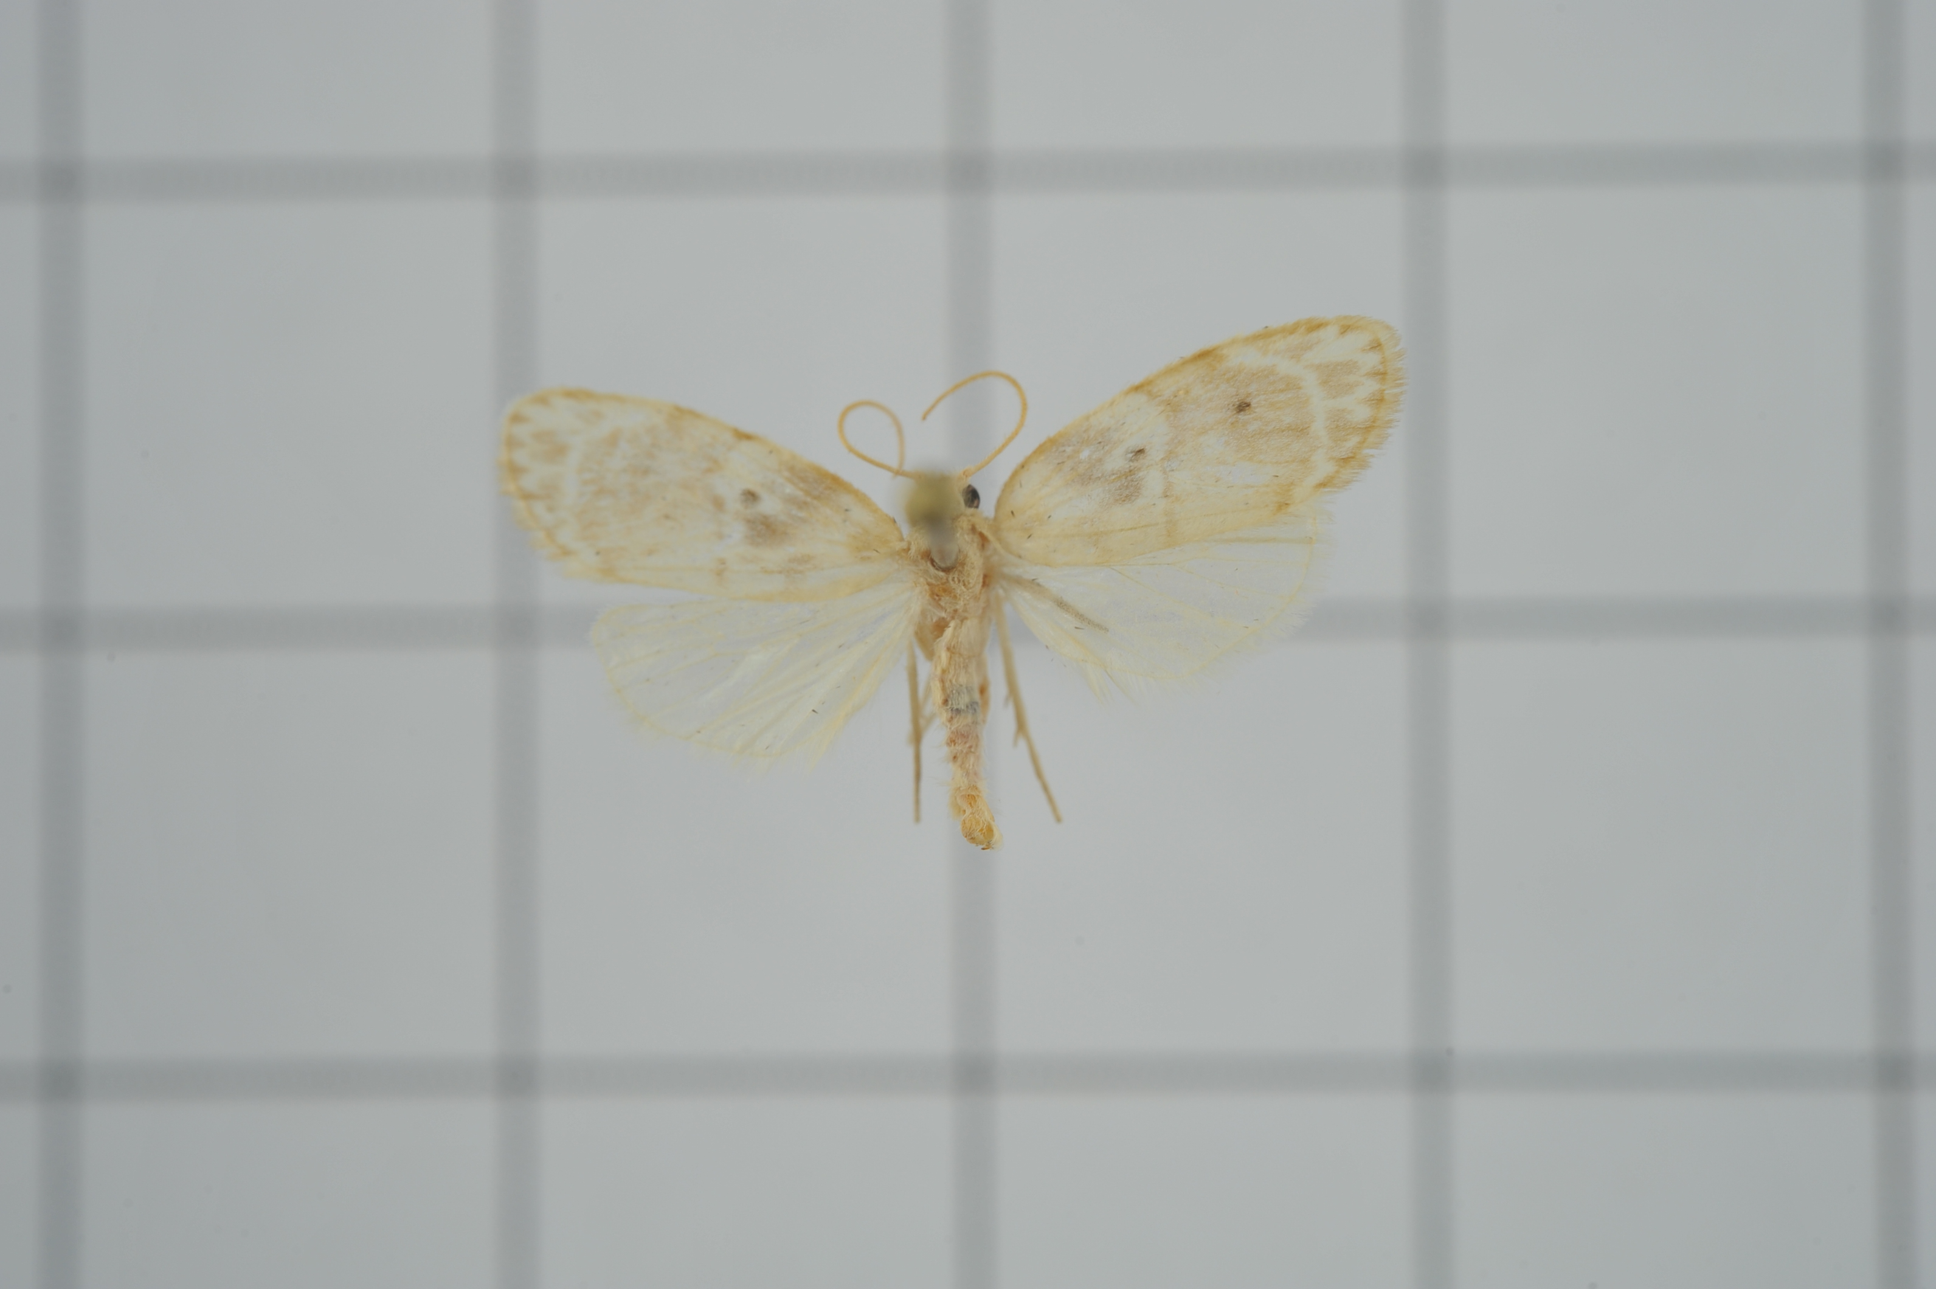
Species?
Schistophleps bipuncta
